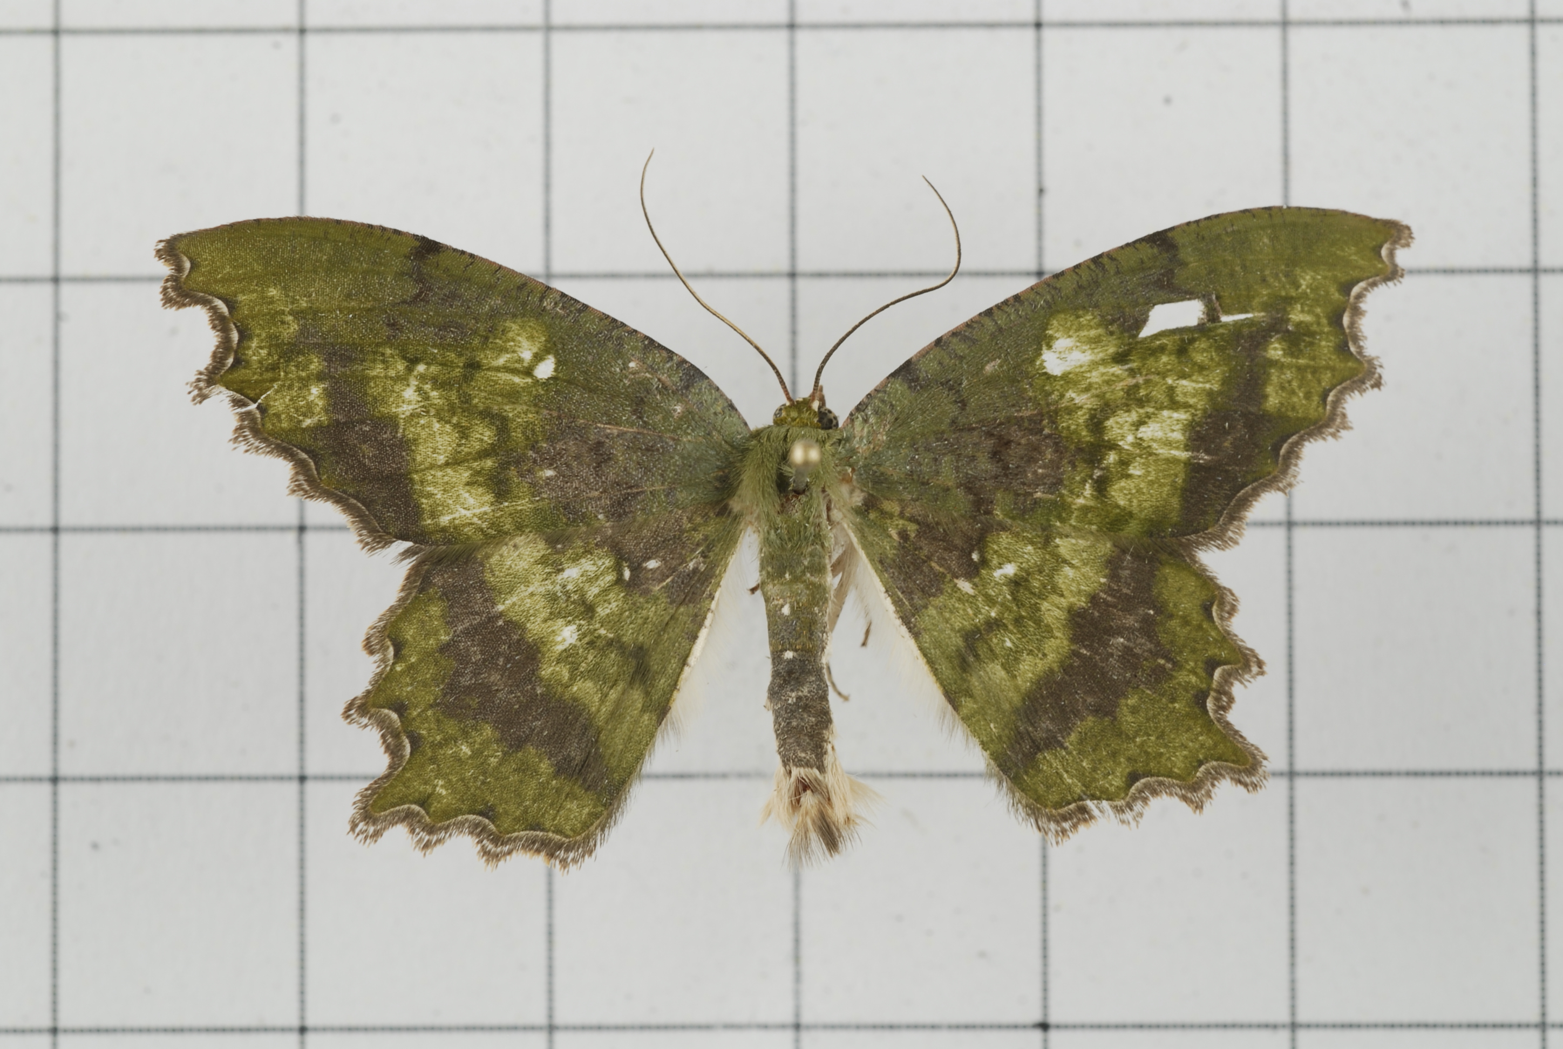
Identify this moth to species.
Paramaxates taiwana
